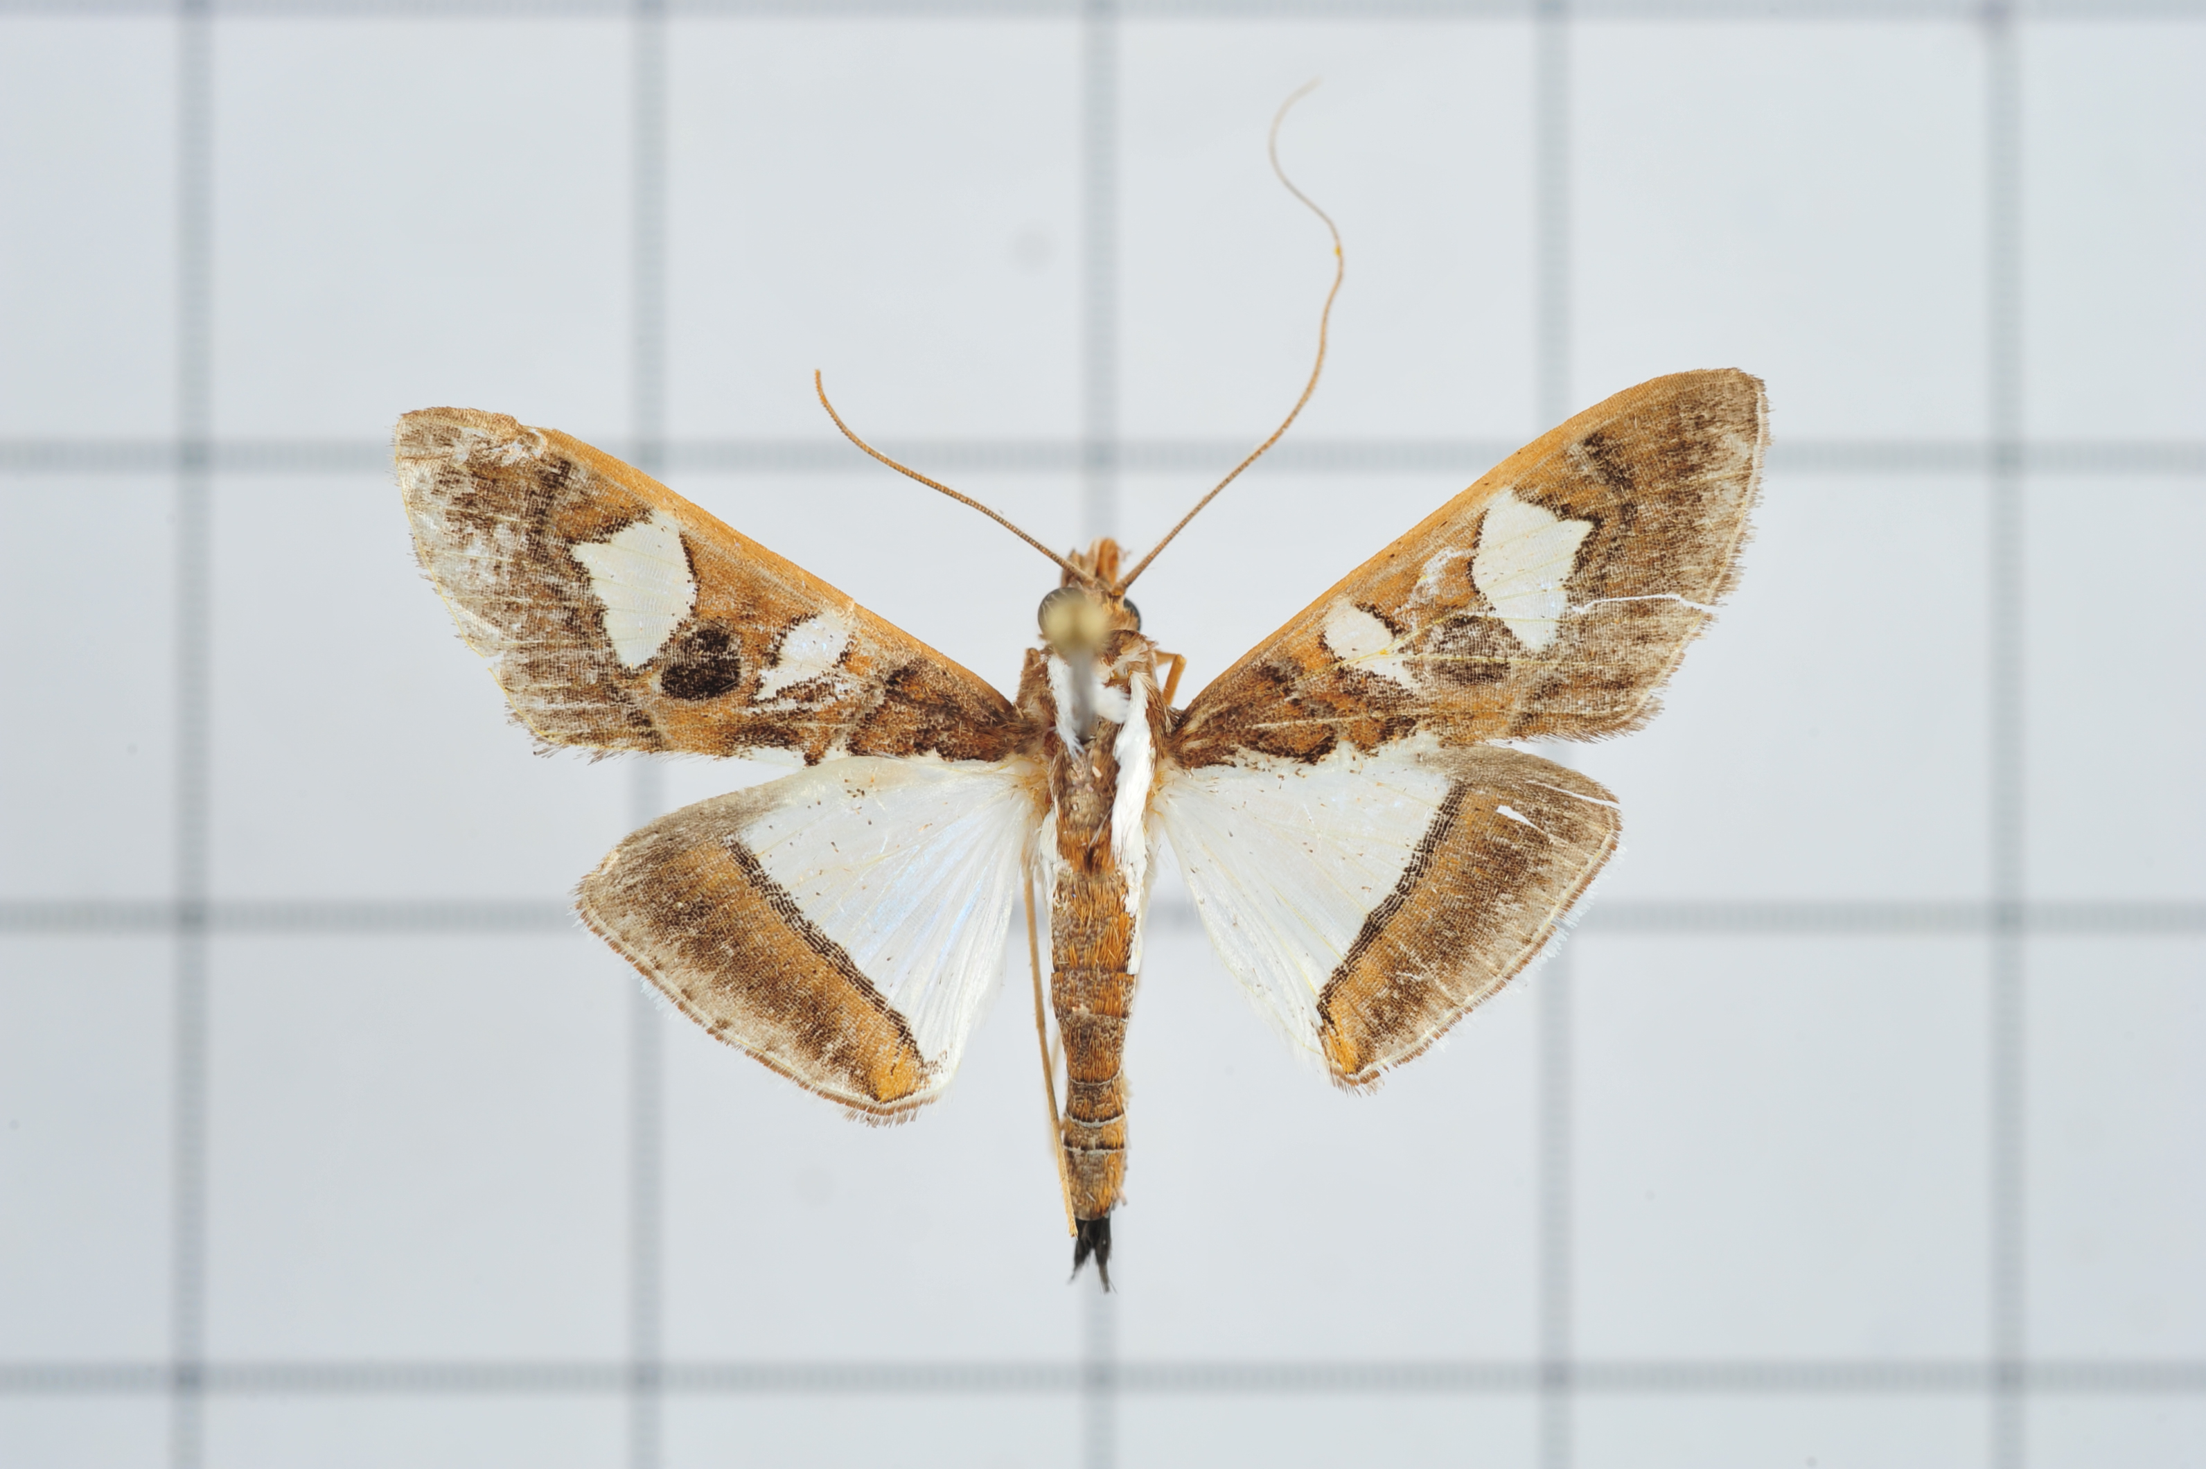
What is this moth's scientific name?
Glyphodes bivitralis
